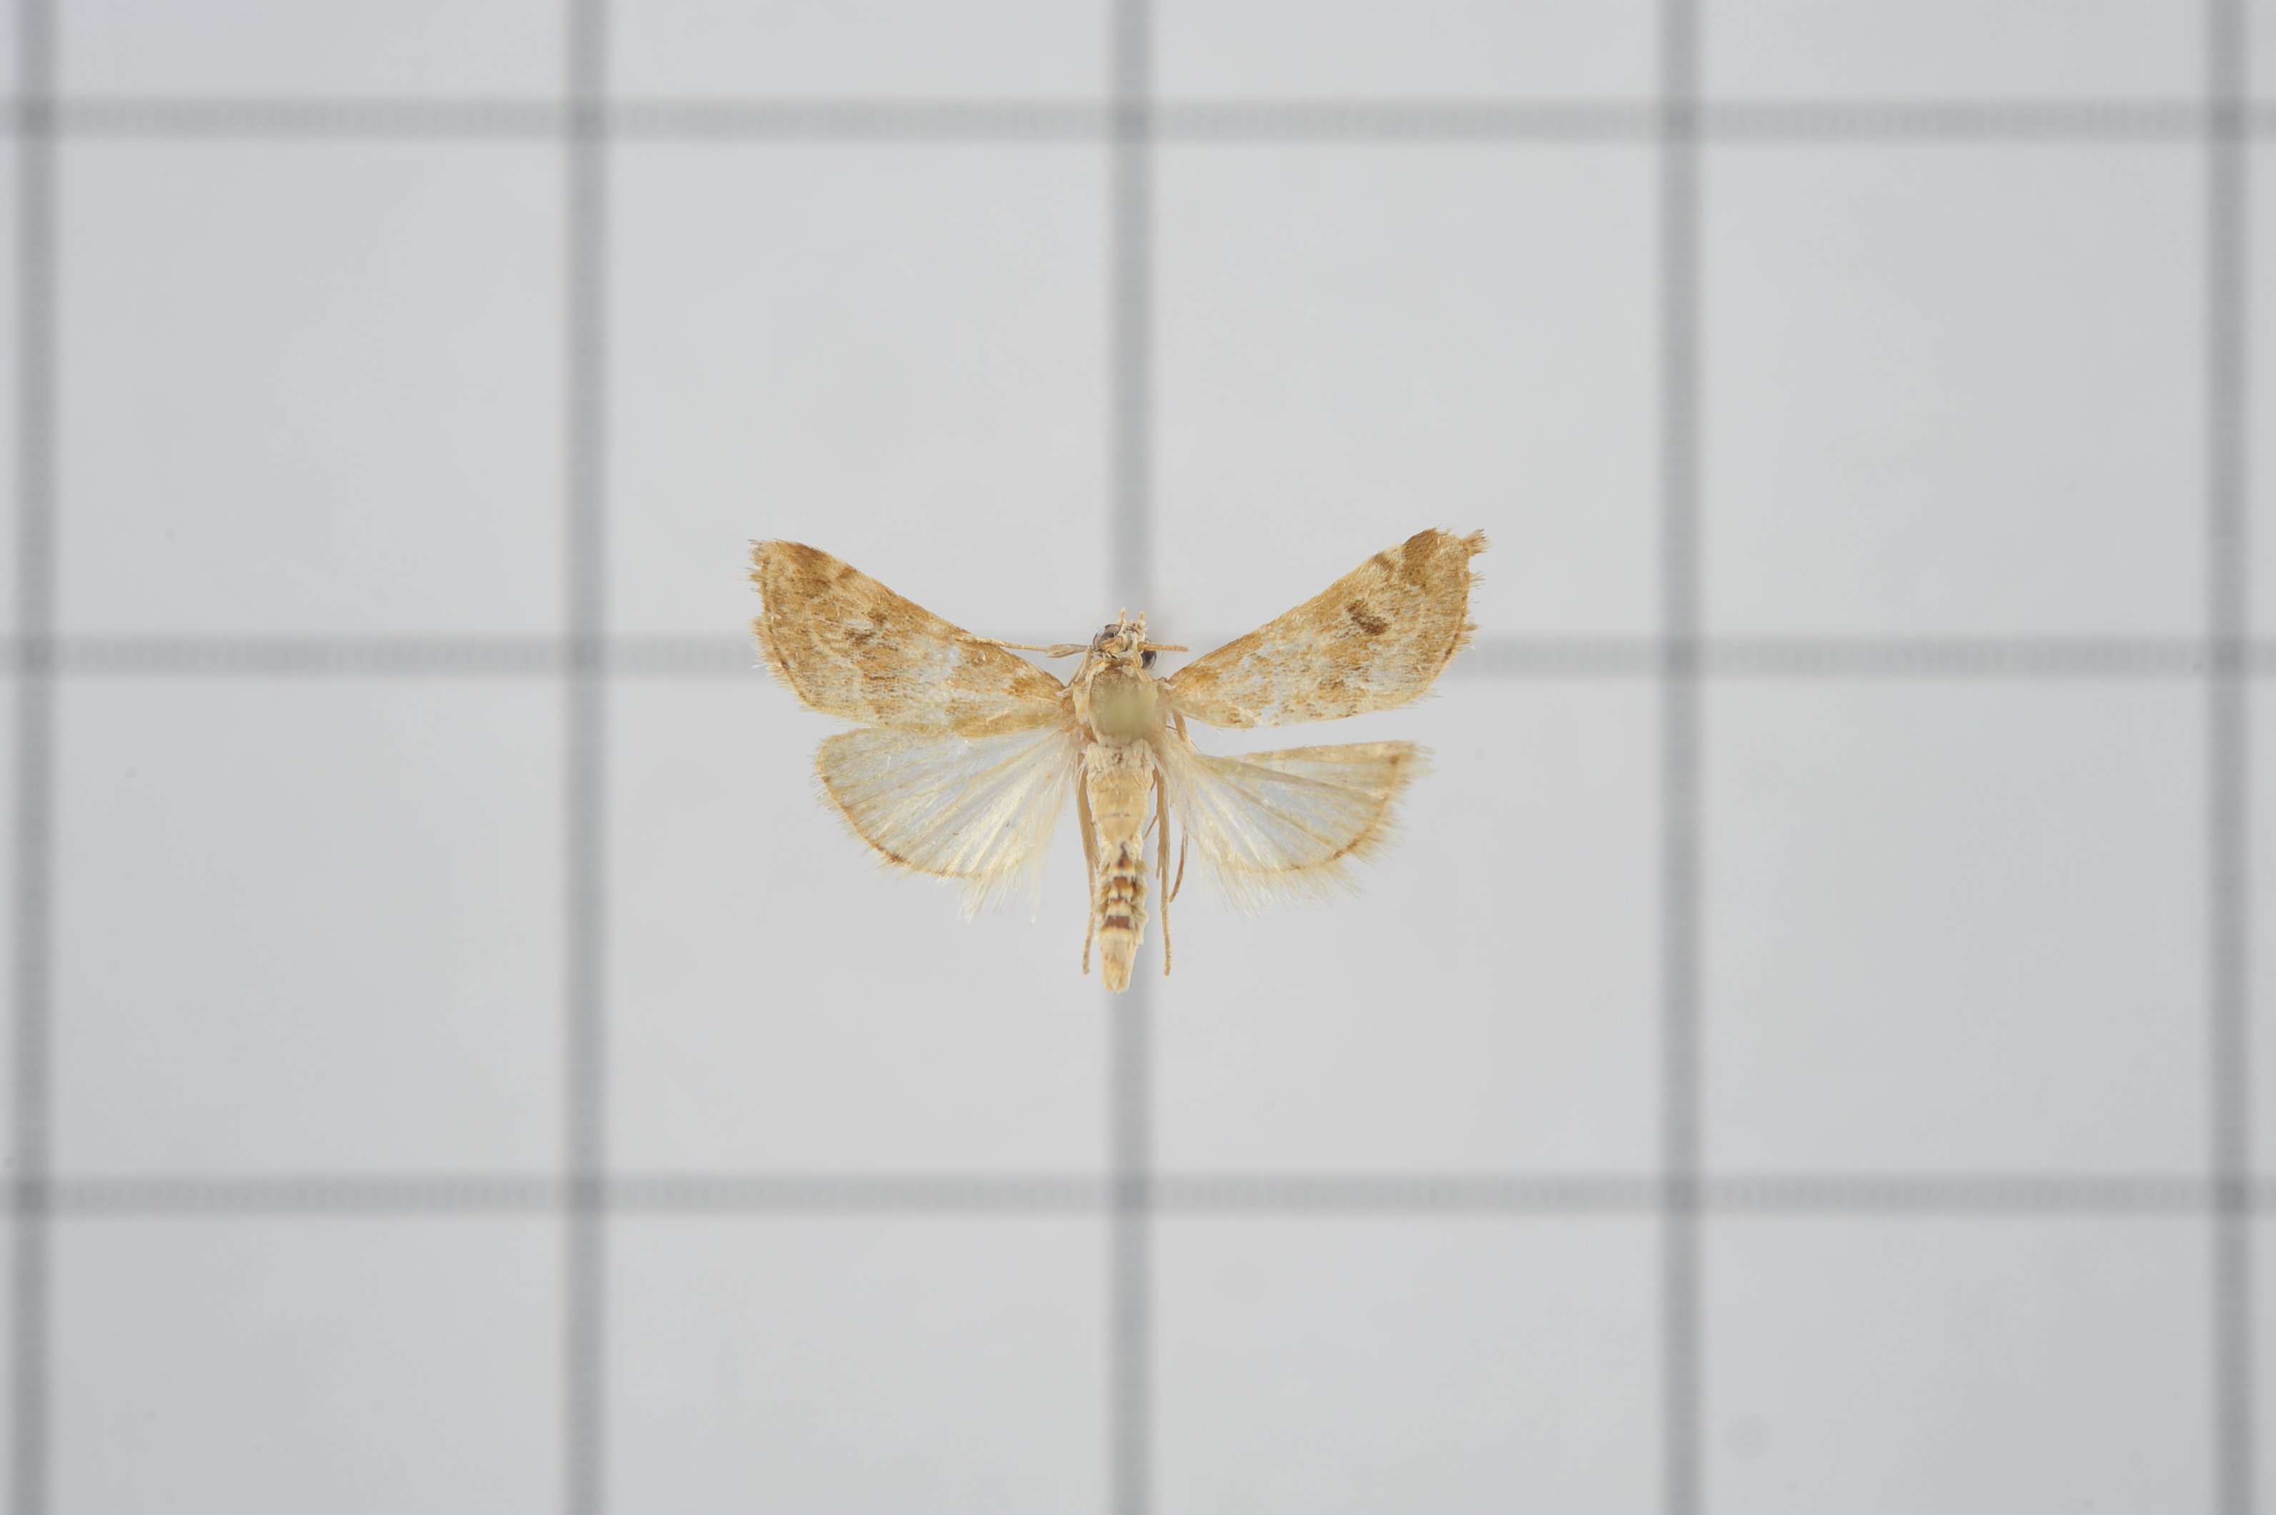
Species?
Hellula undalis
